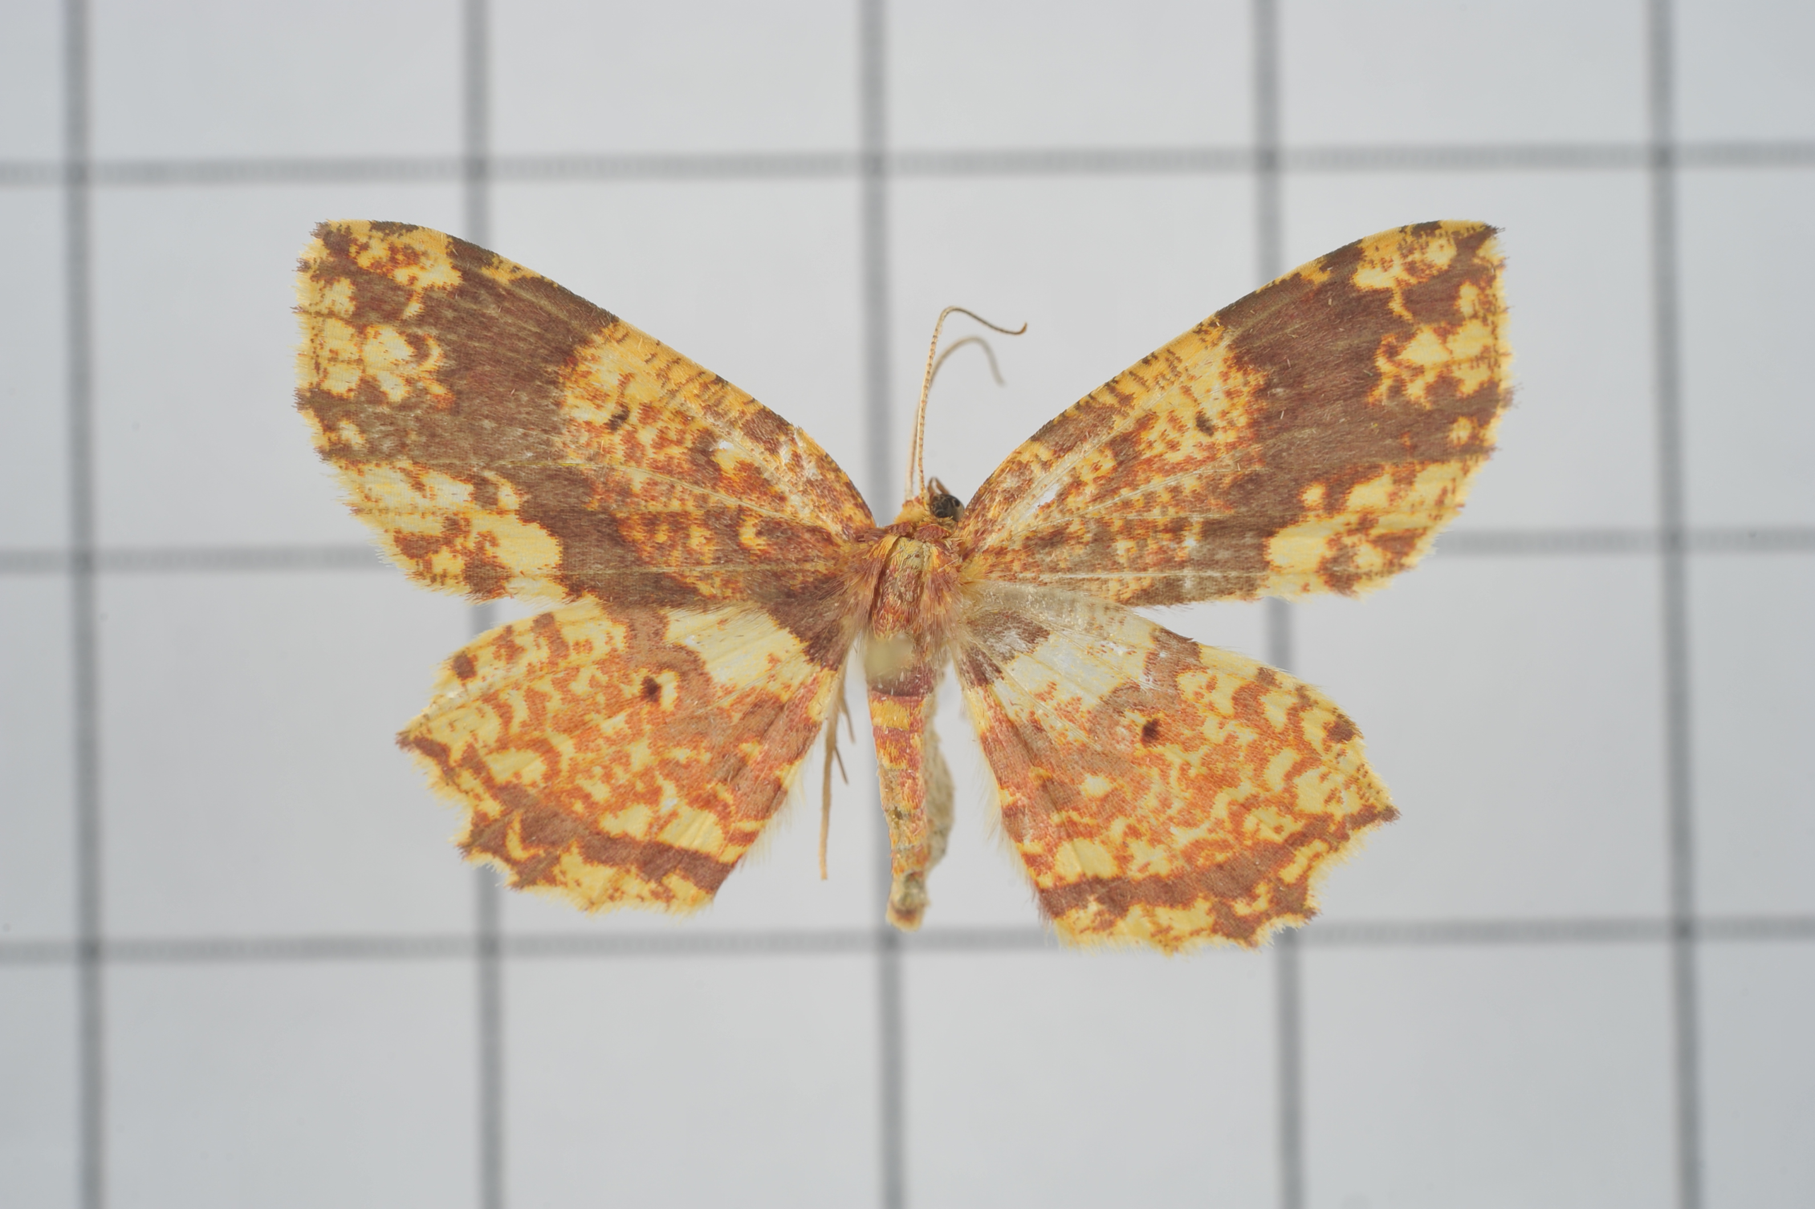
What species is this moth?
Yashmakia suffusa
